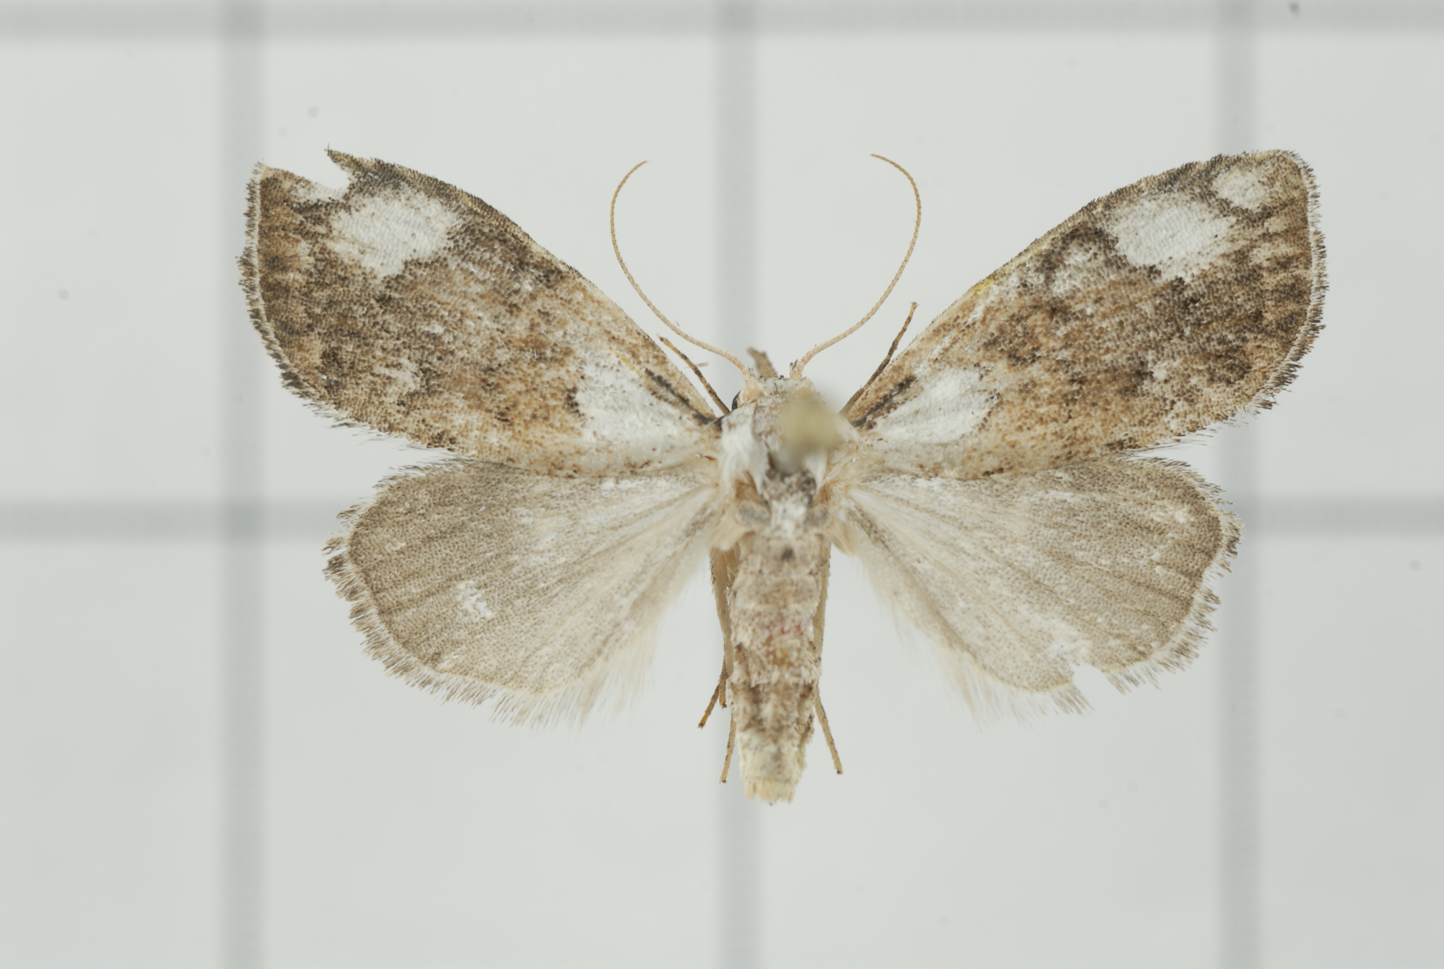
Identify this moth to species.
Nanola hluchyi
